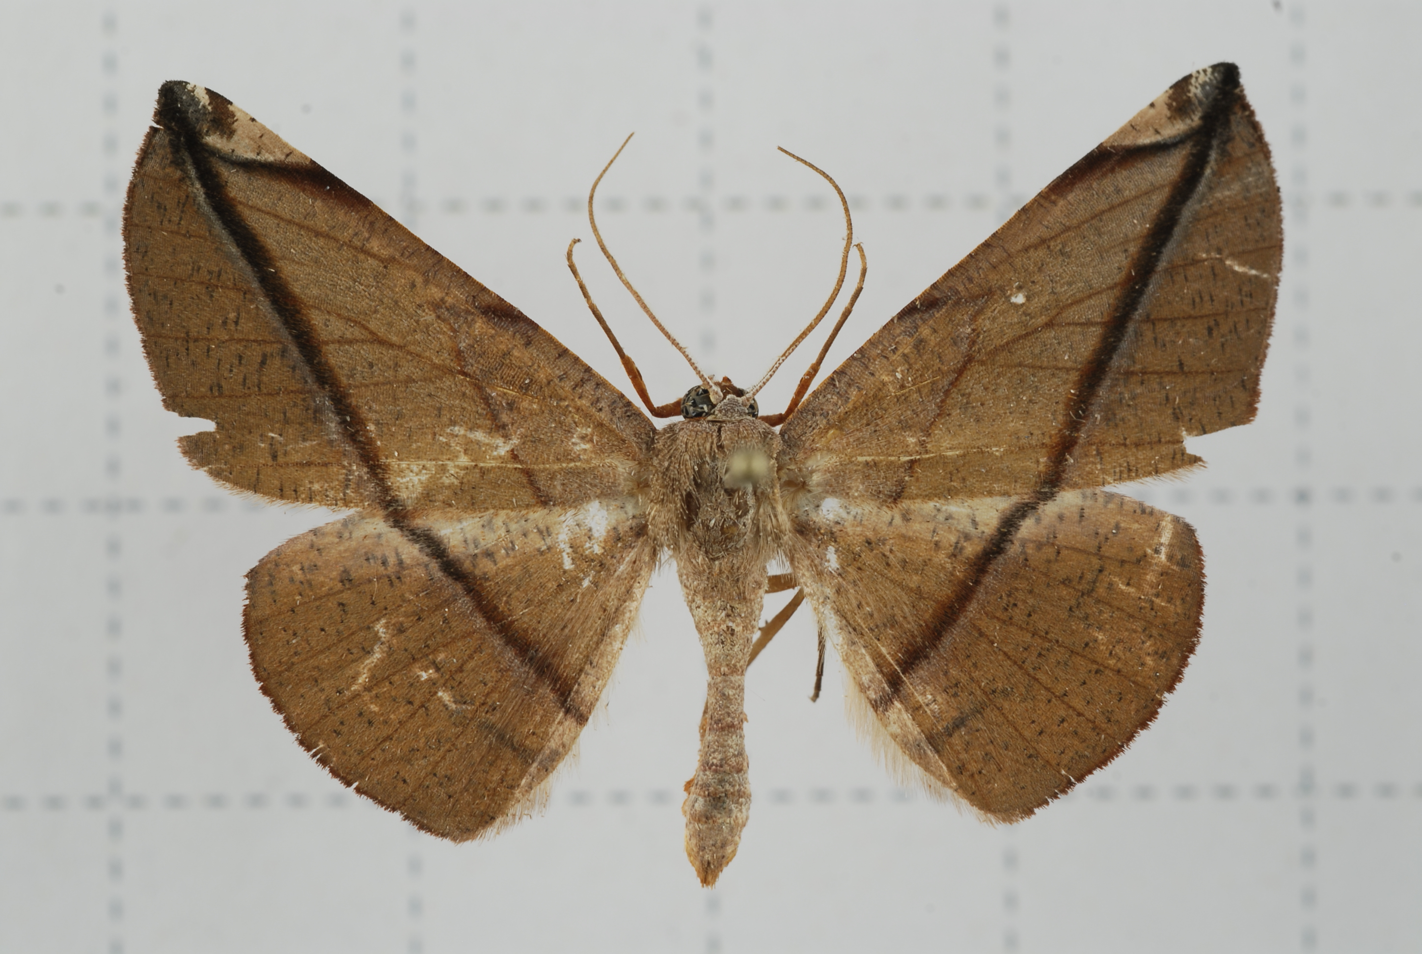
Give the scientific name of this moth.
Pseudomiza obliquaria
